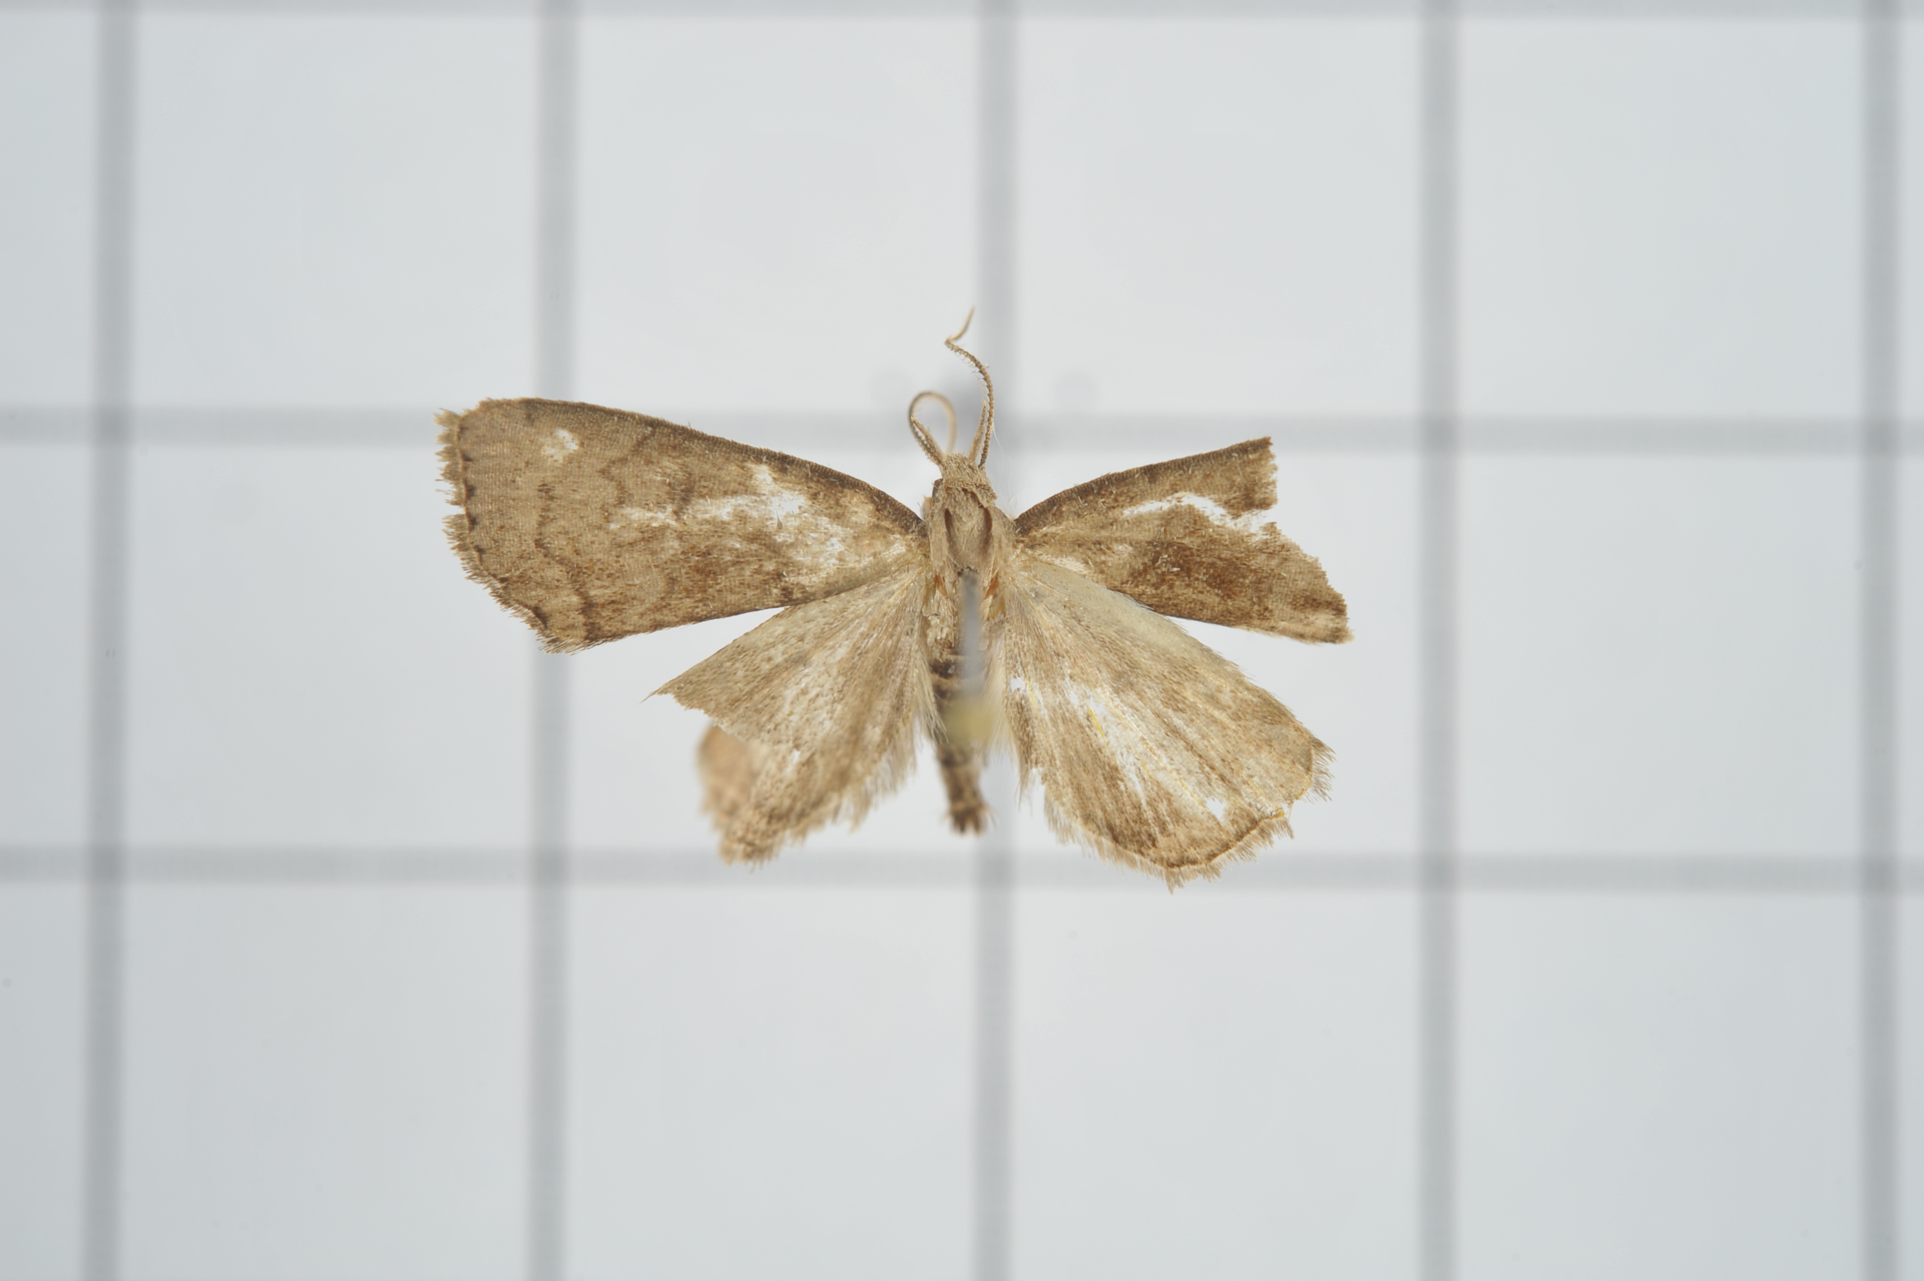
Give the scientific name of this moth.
Herminia kurokoi
